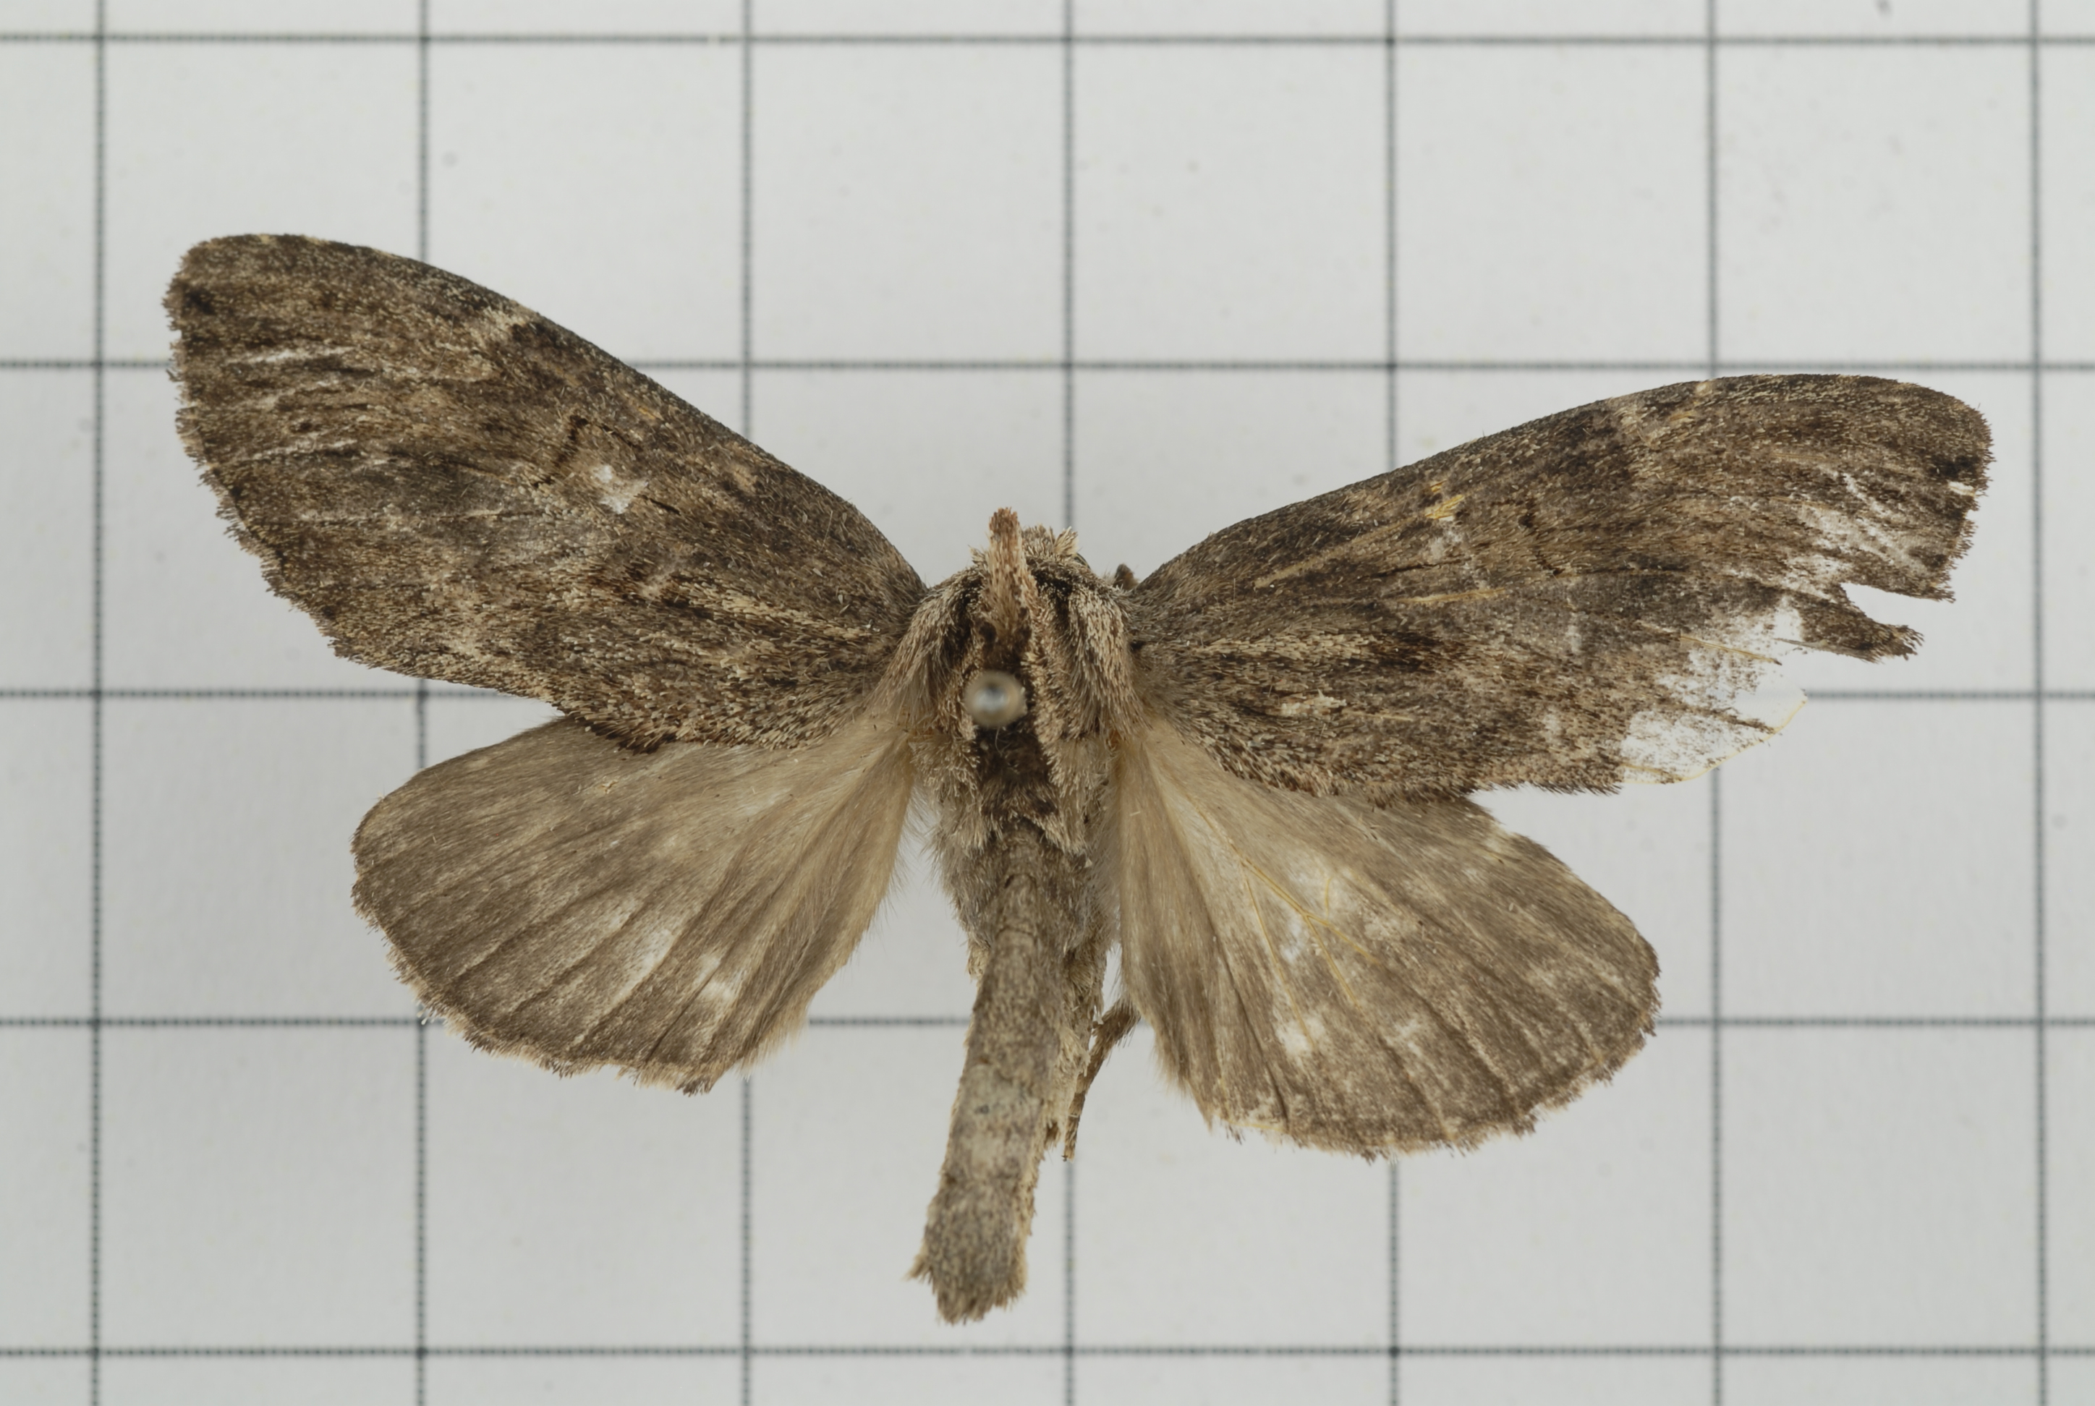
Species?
Allodontoides tenebrosa
